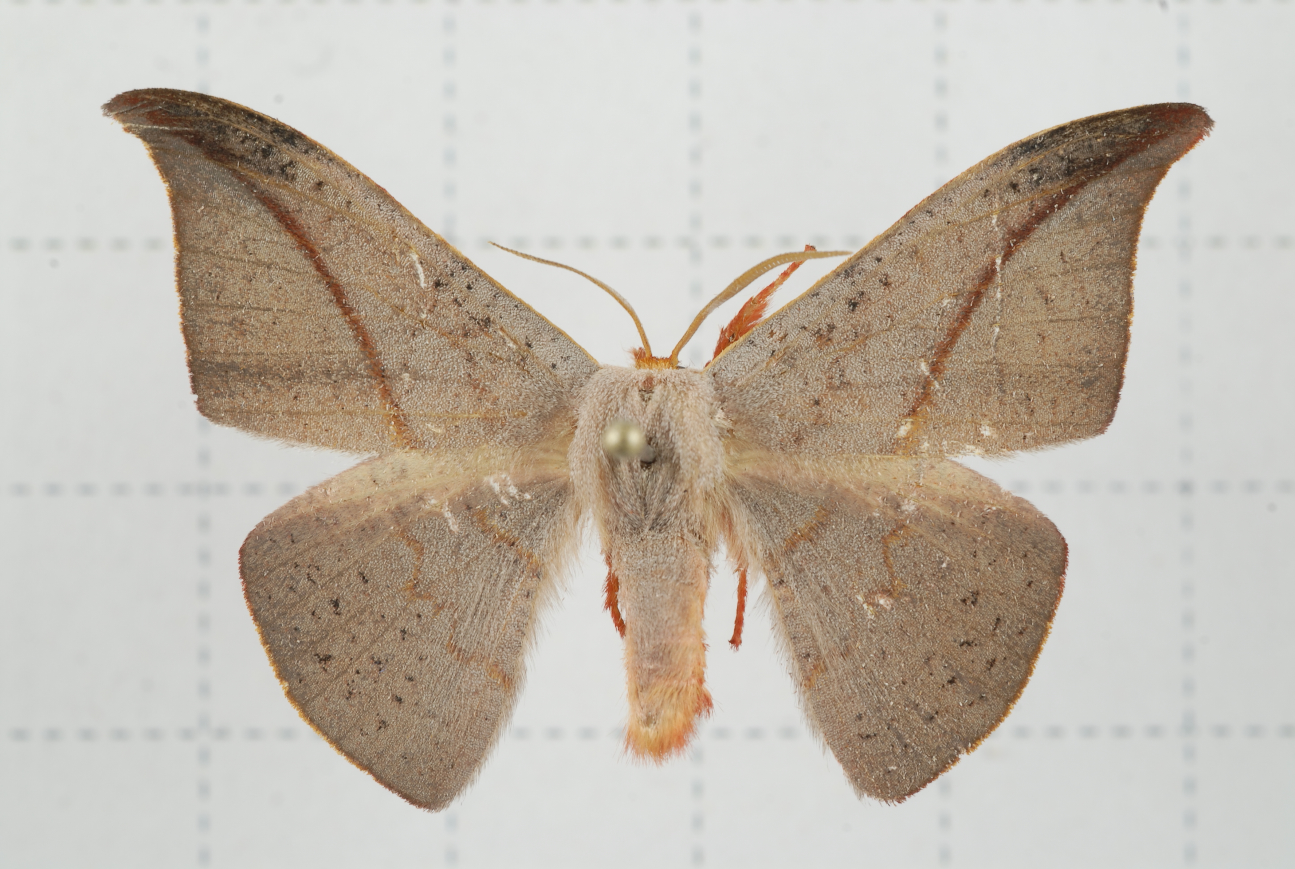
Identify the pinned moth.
Oreta insignis
